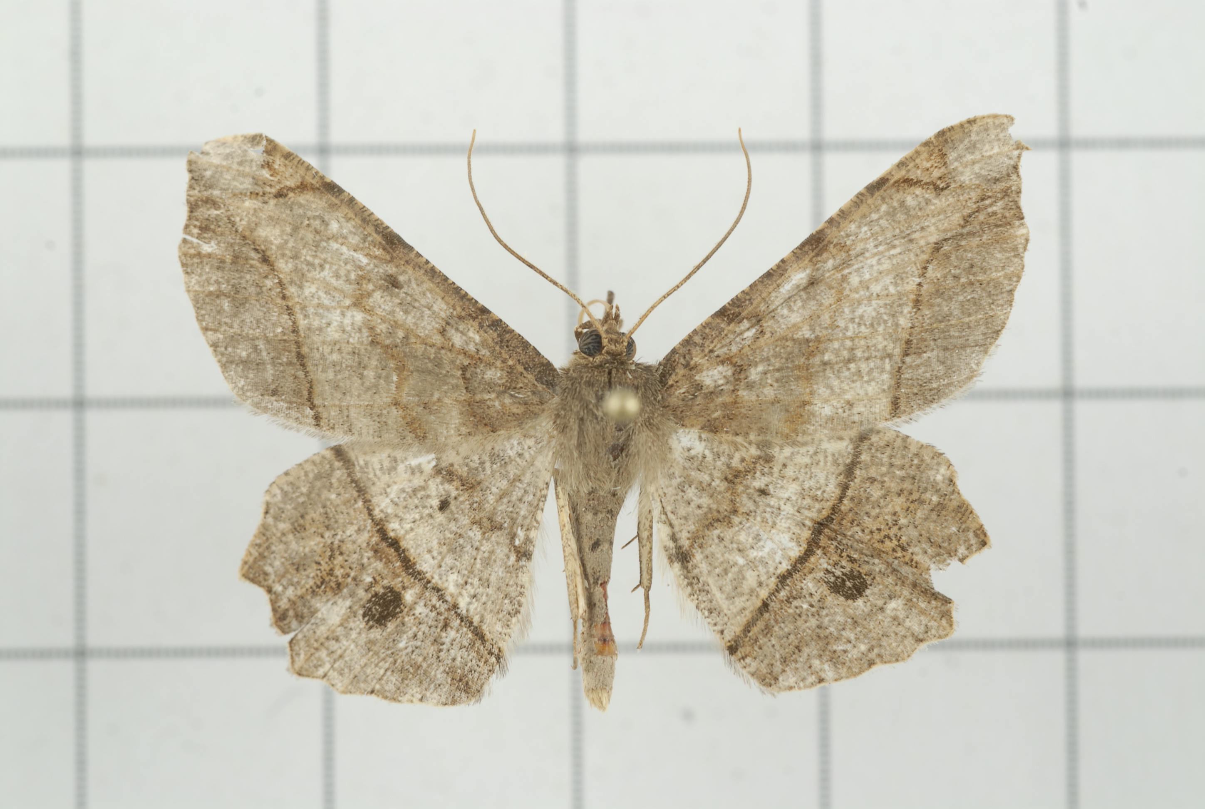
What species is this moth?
Chiasmia monticolaria notia
